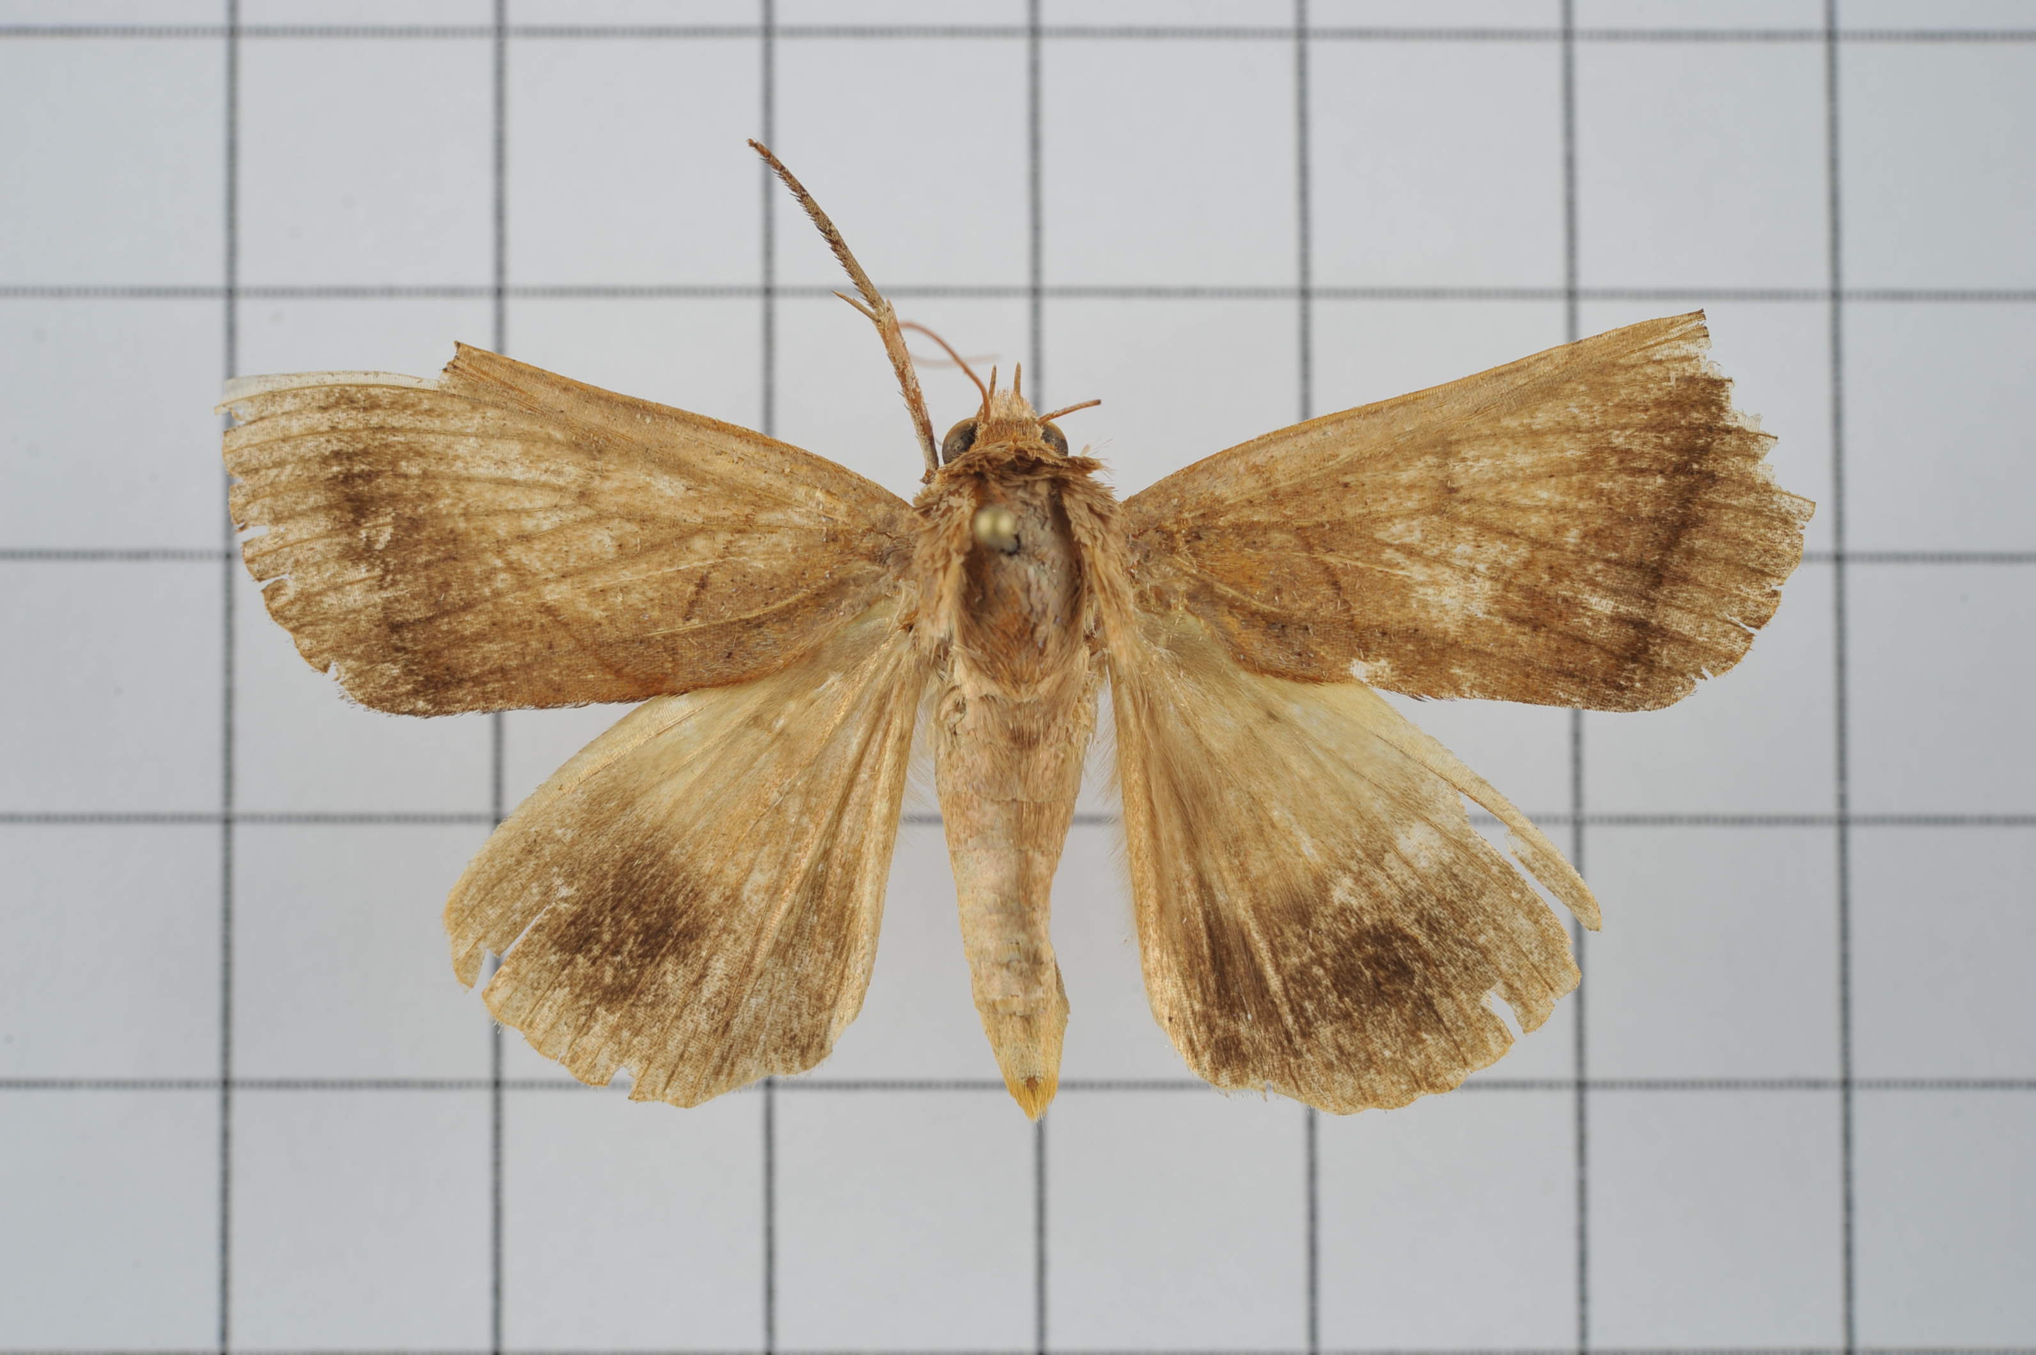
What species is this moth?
Ophiusa trapezium
